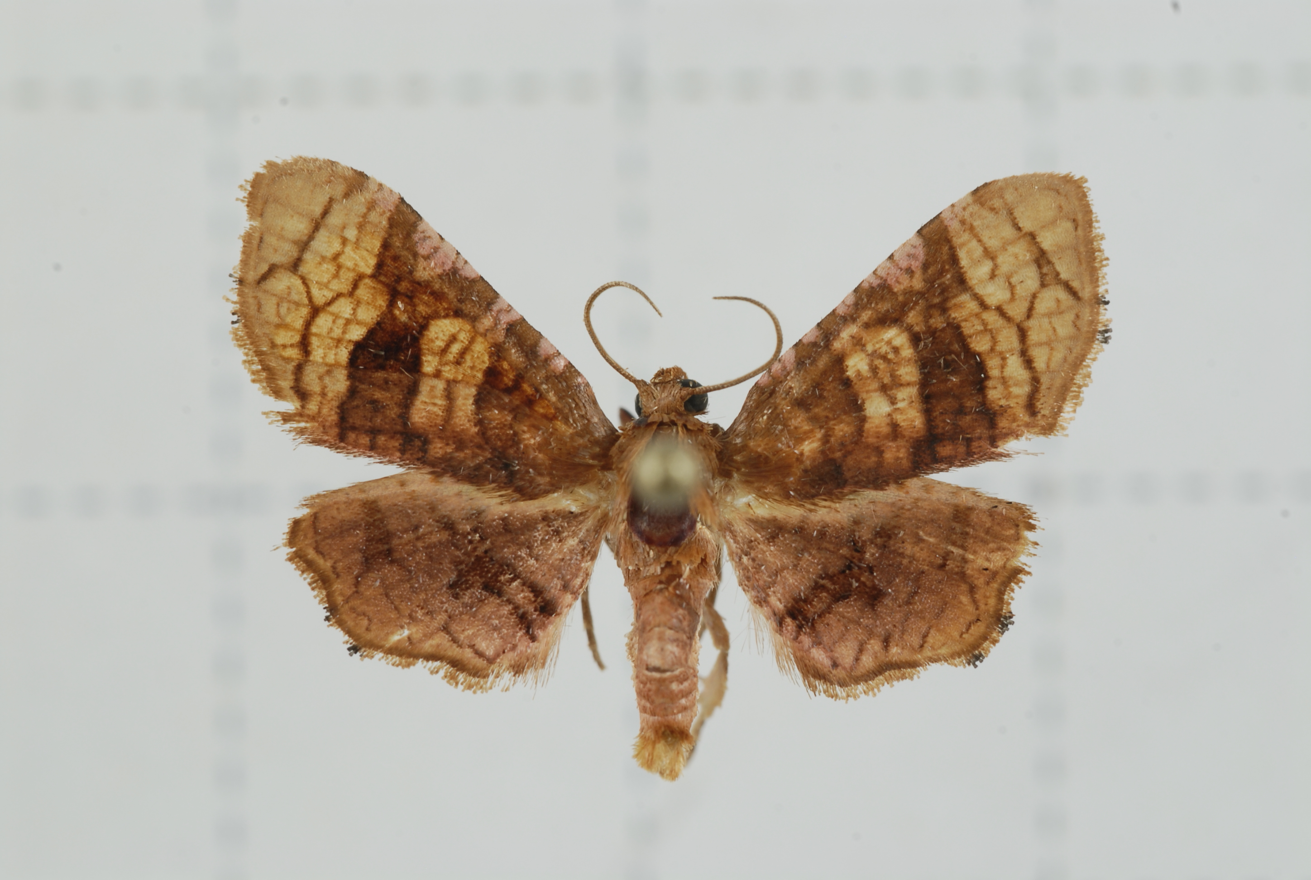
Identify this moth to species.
Hypolamprus emblicalis
